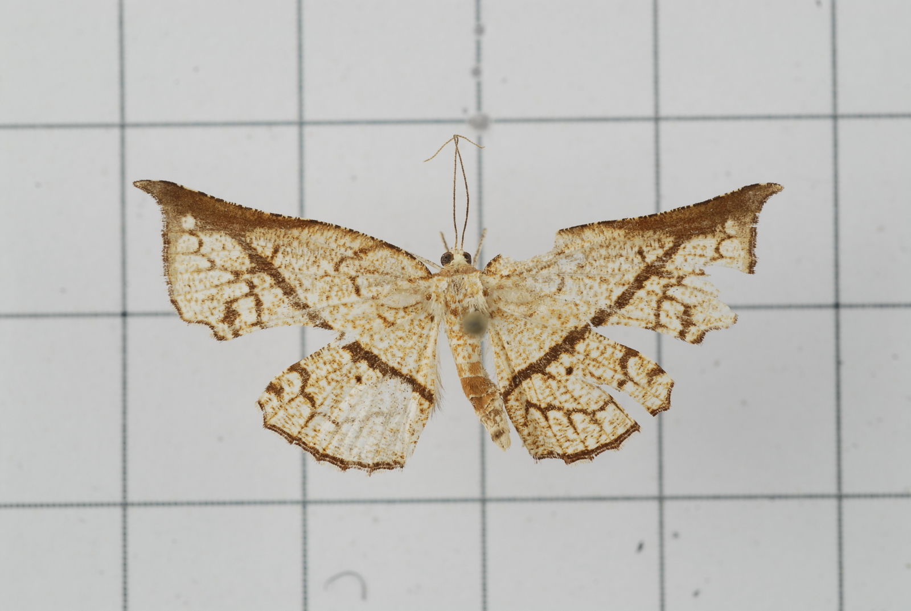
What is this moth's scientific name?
Schistophyle falcifera
